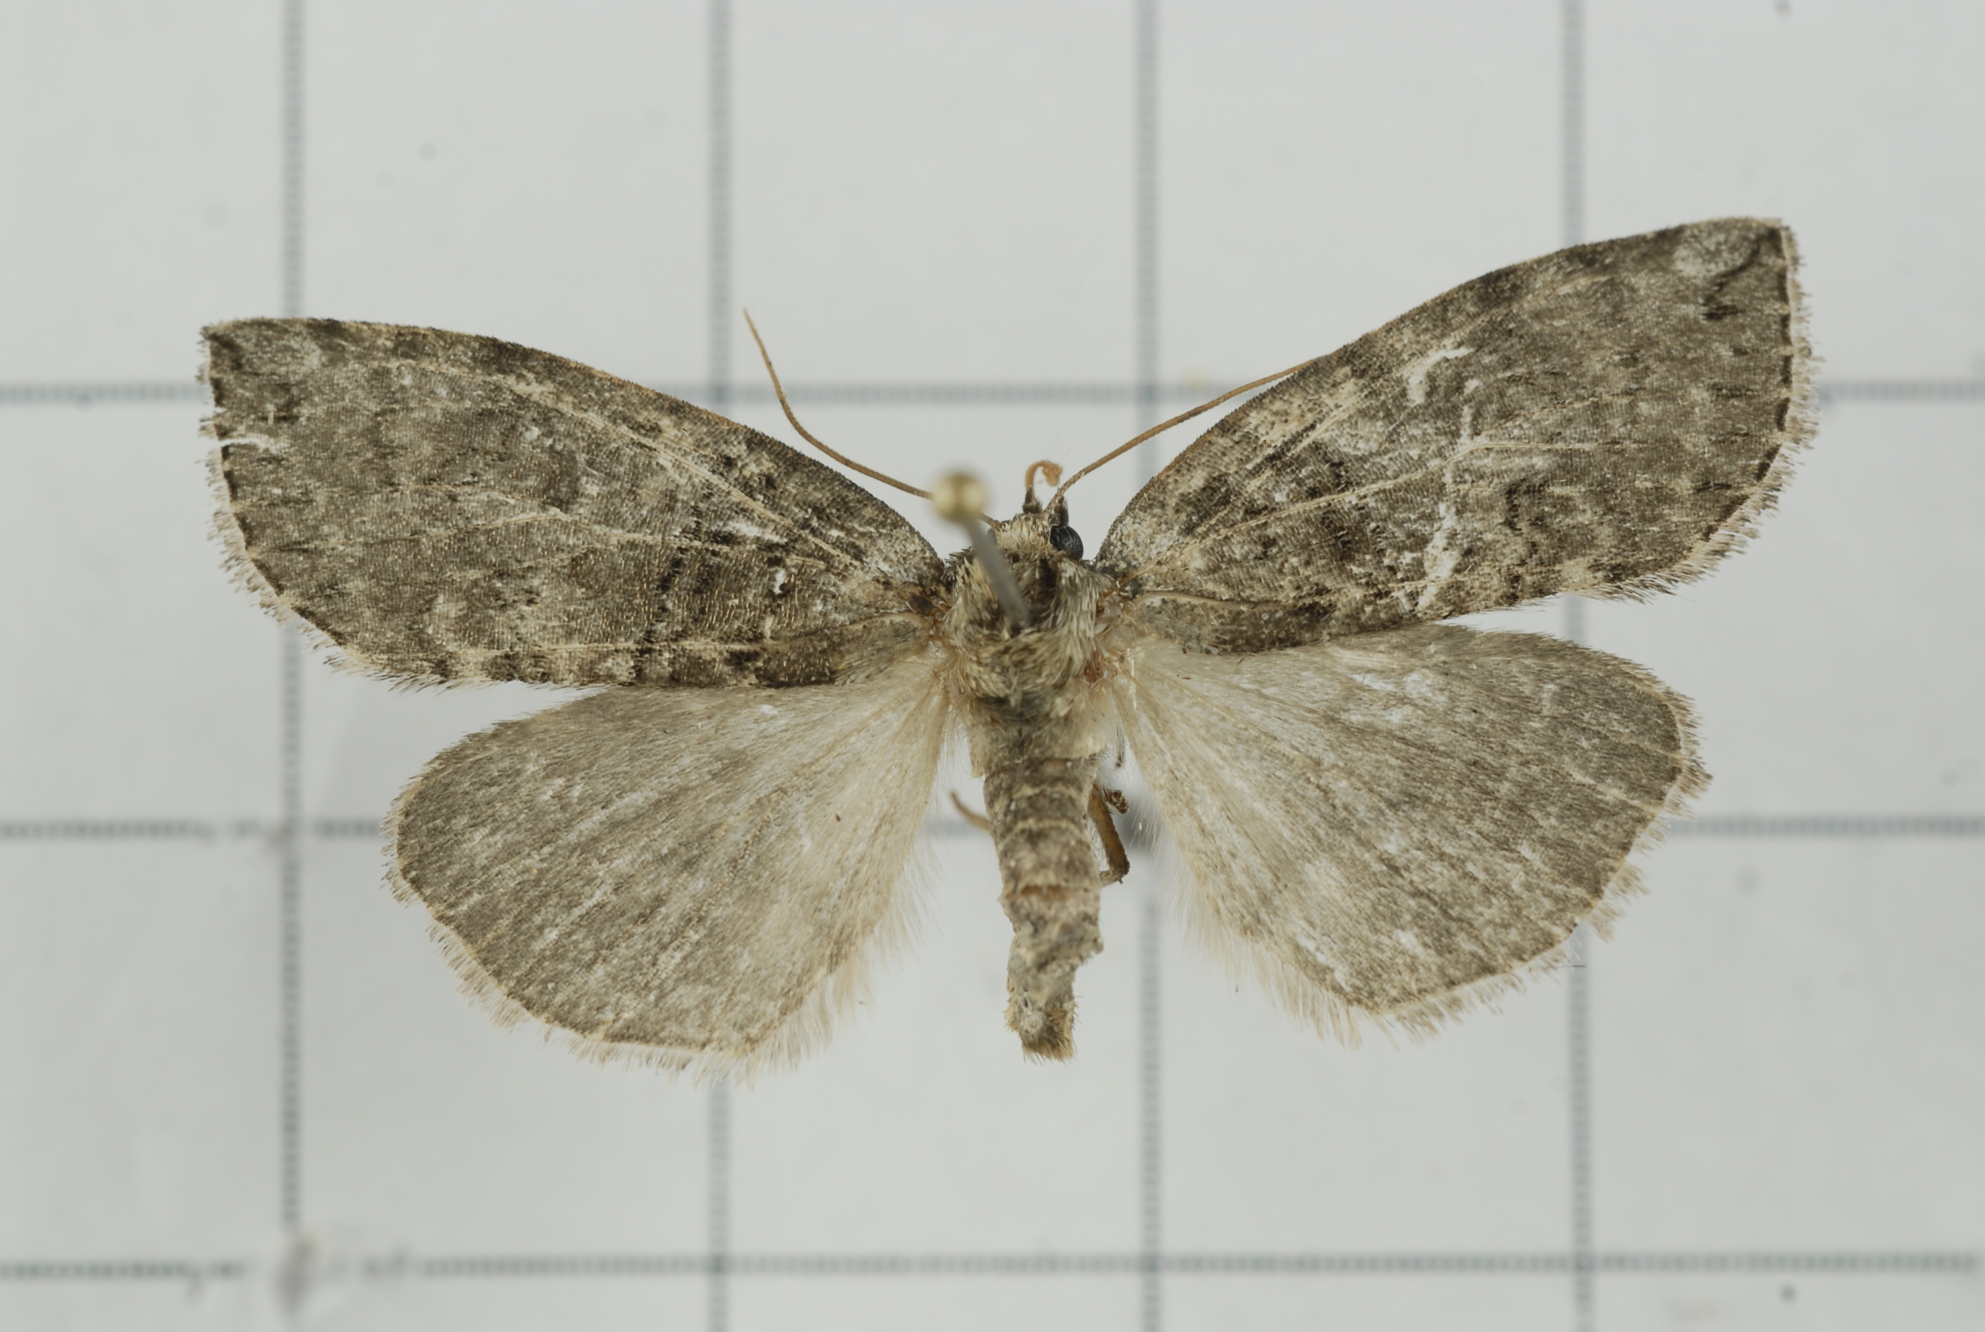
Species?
Horipsestis mushana mushana
